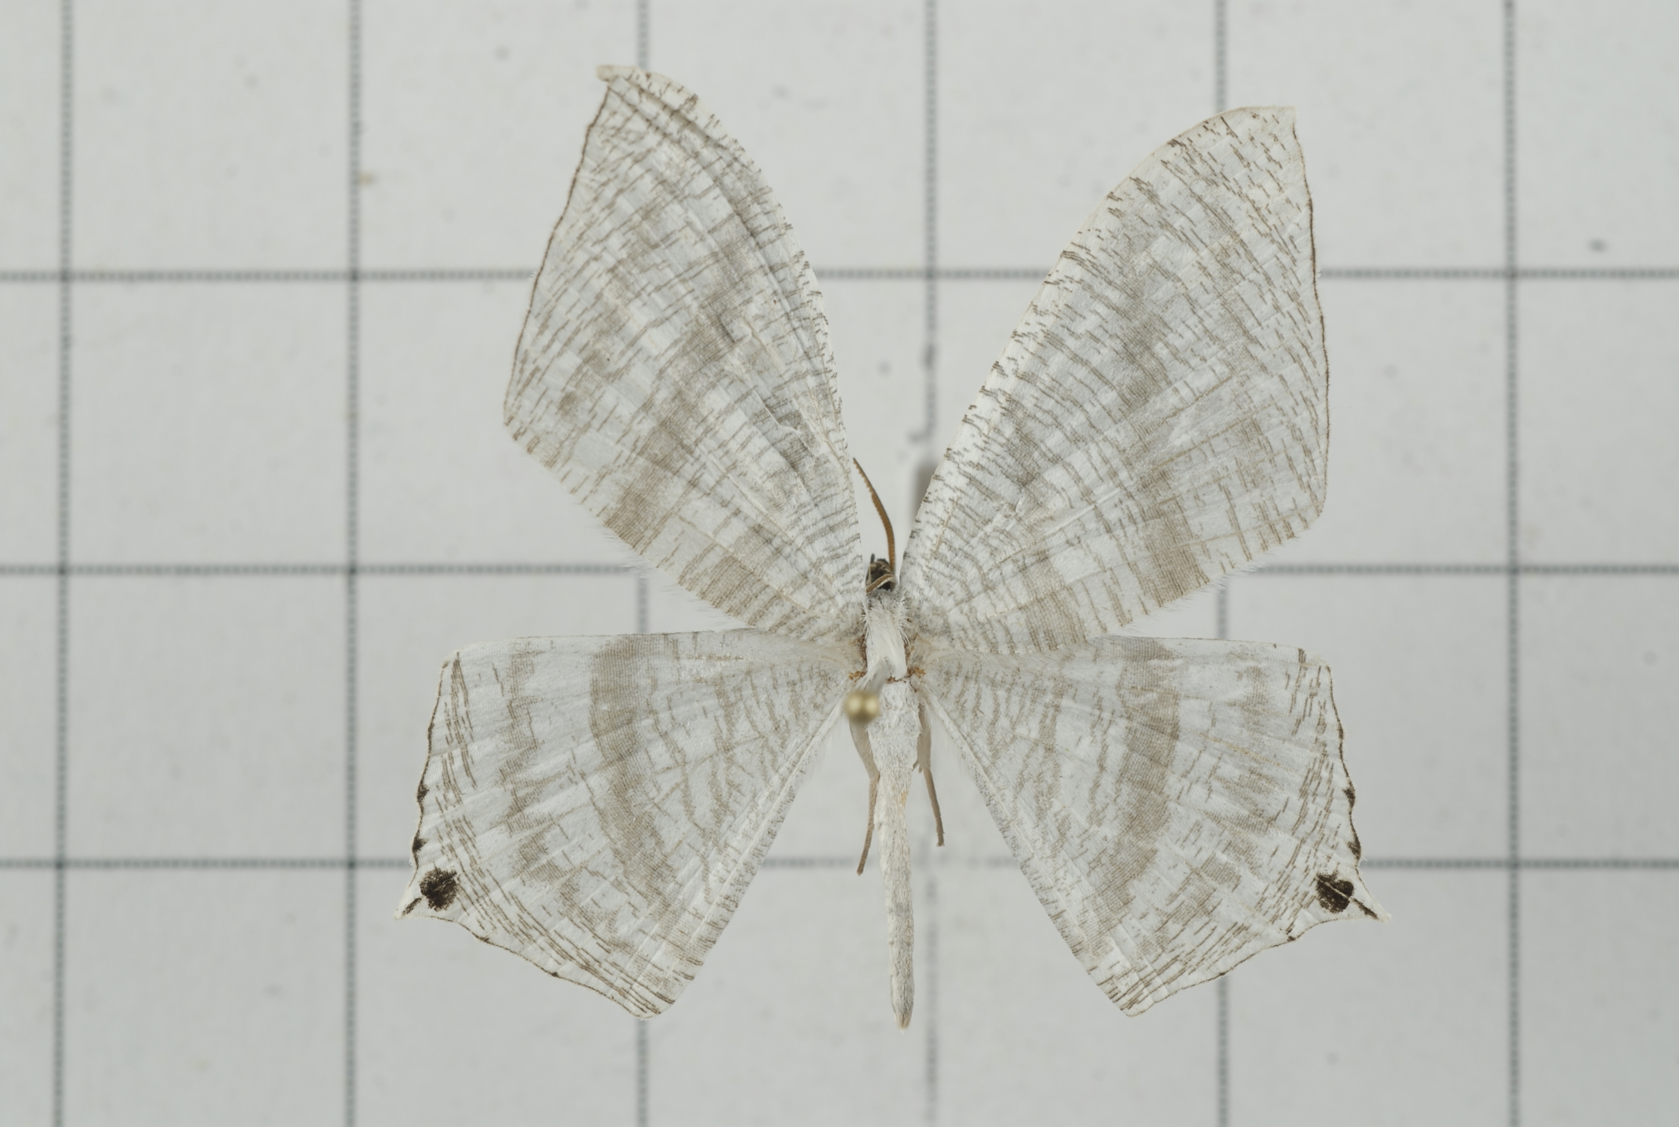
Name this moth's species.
Micronia aculeata
